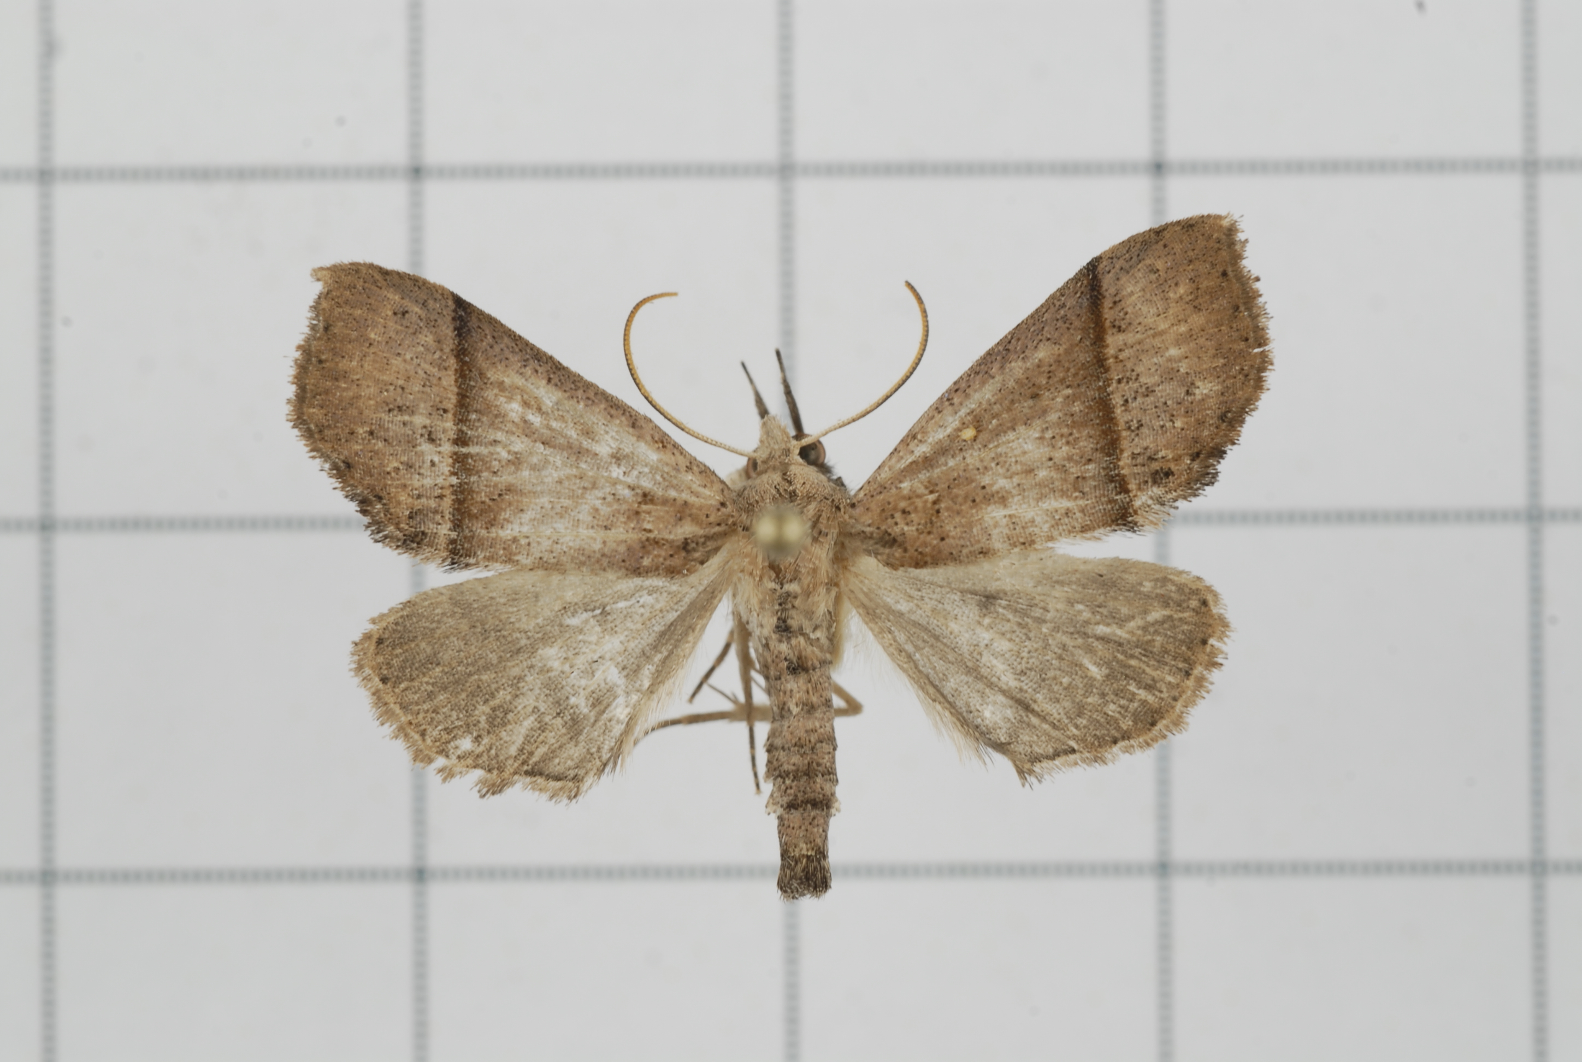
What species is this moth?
Hepatica irrorata
